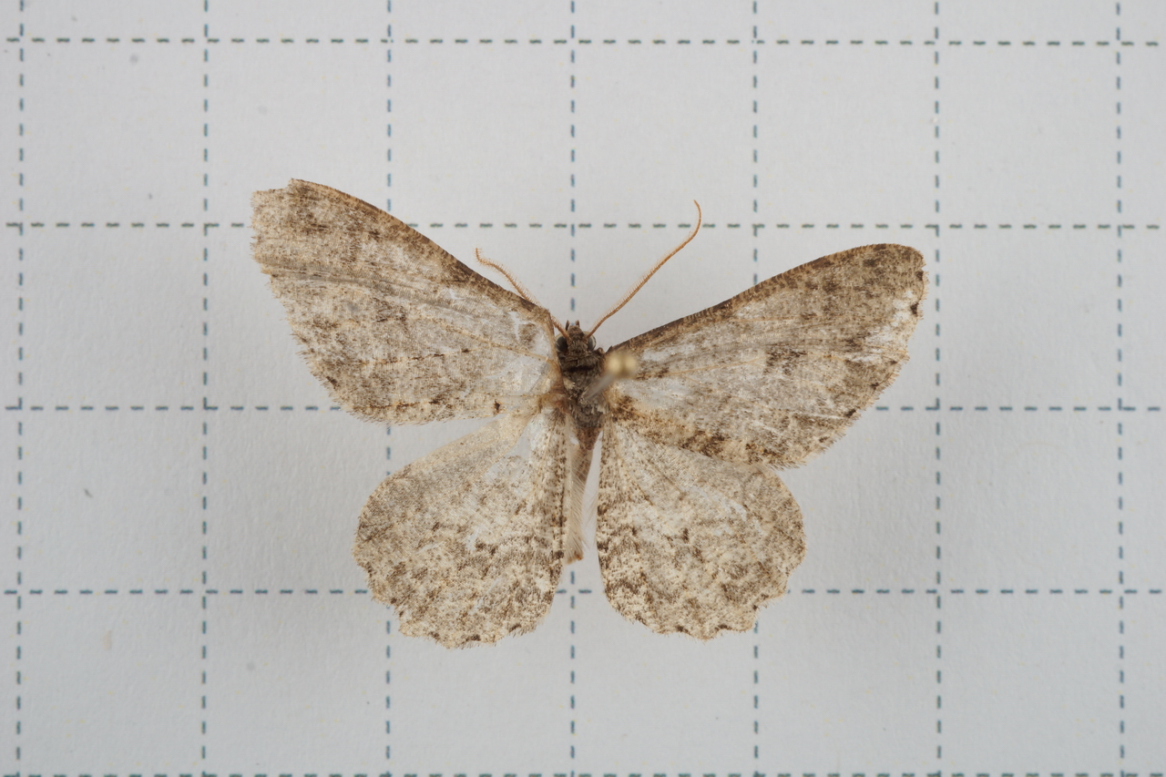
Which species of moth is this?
Ectropis arizanensis
